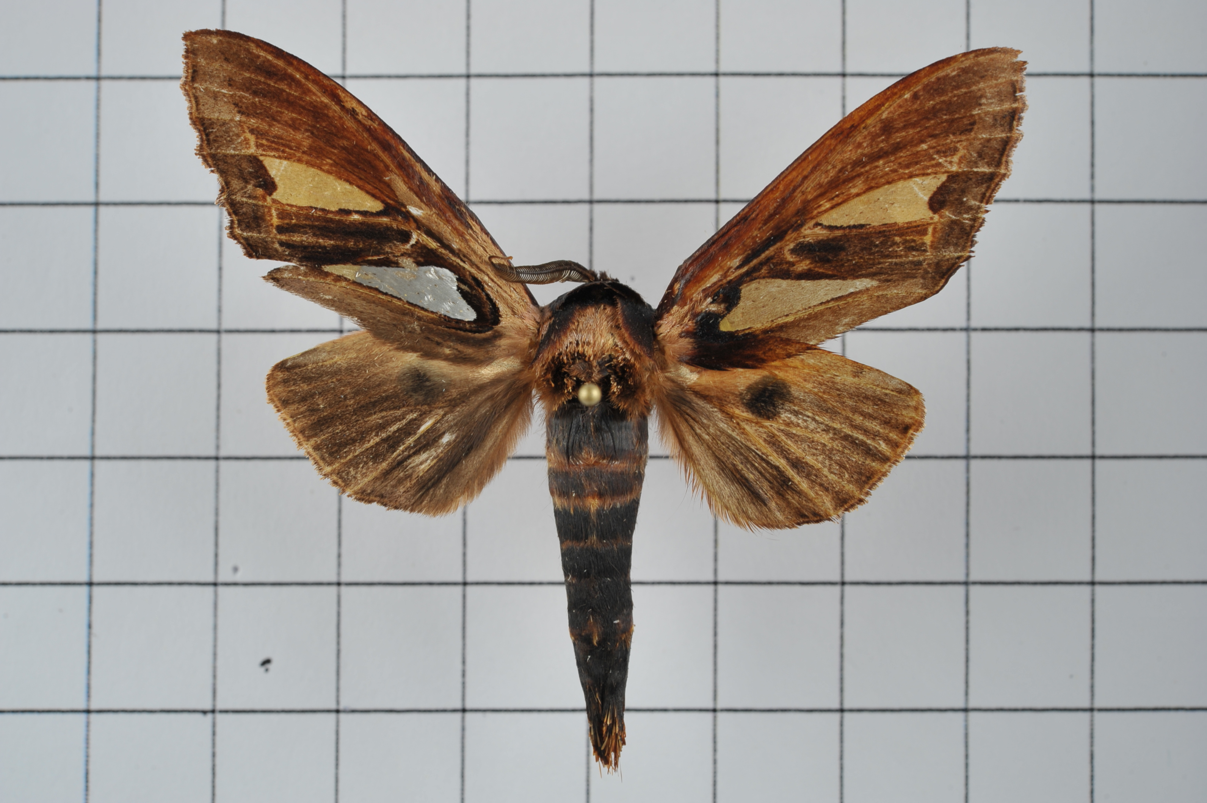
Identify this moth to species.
Tarsolepis japonica
